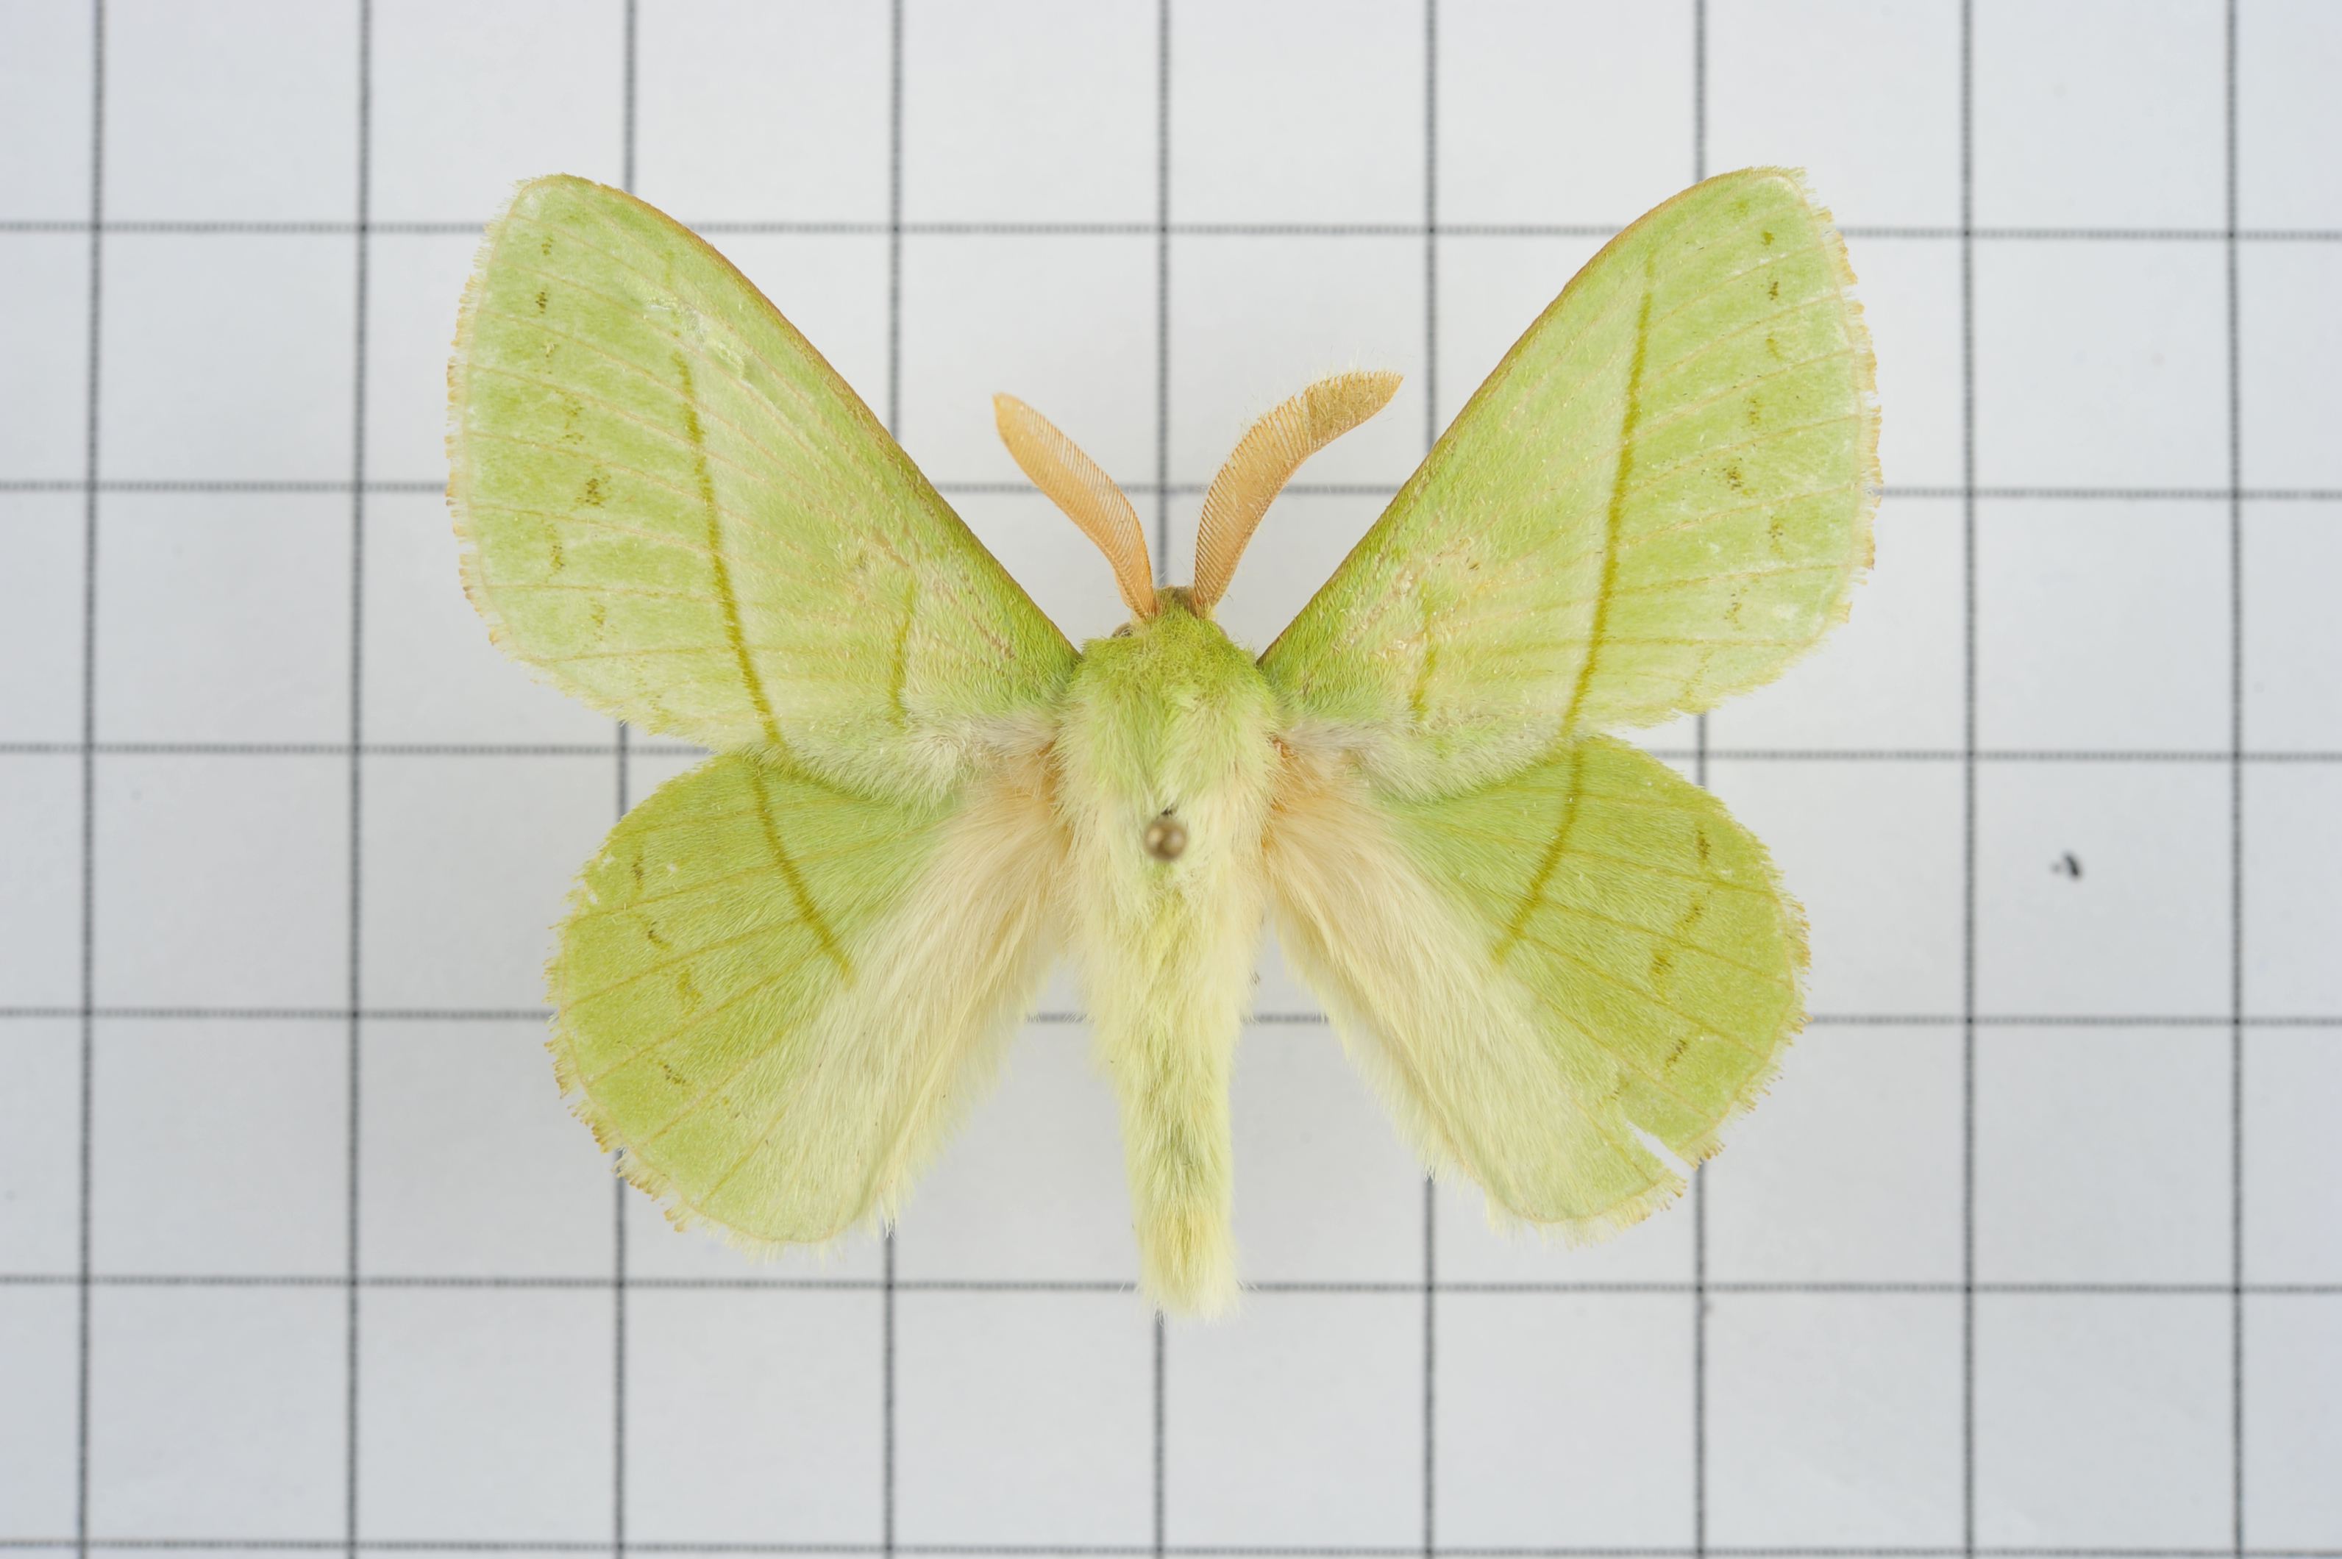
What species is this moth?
Trabala vishnou guttata
